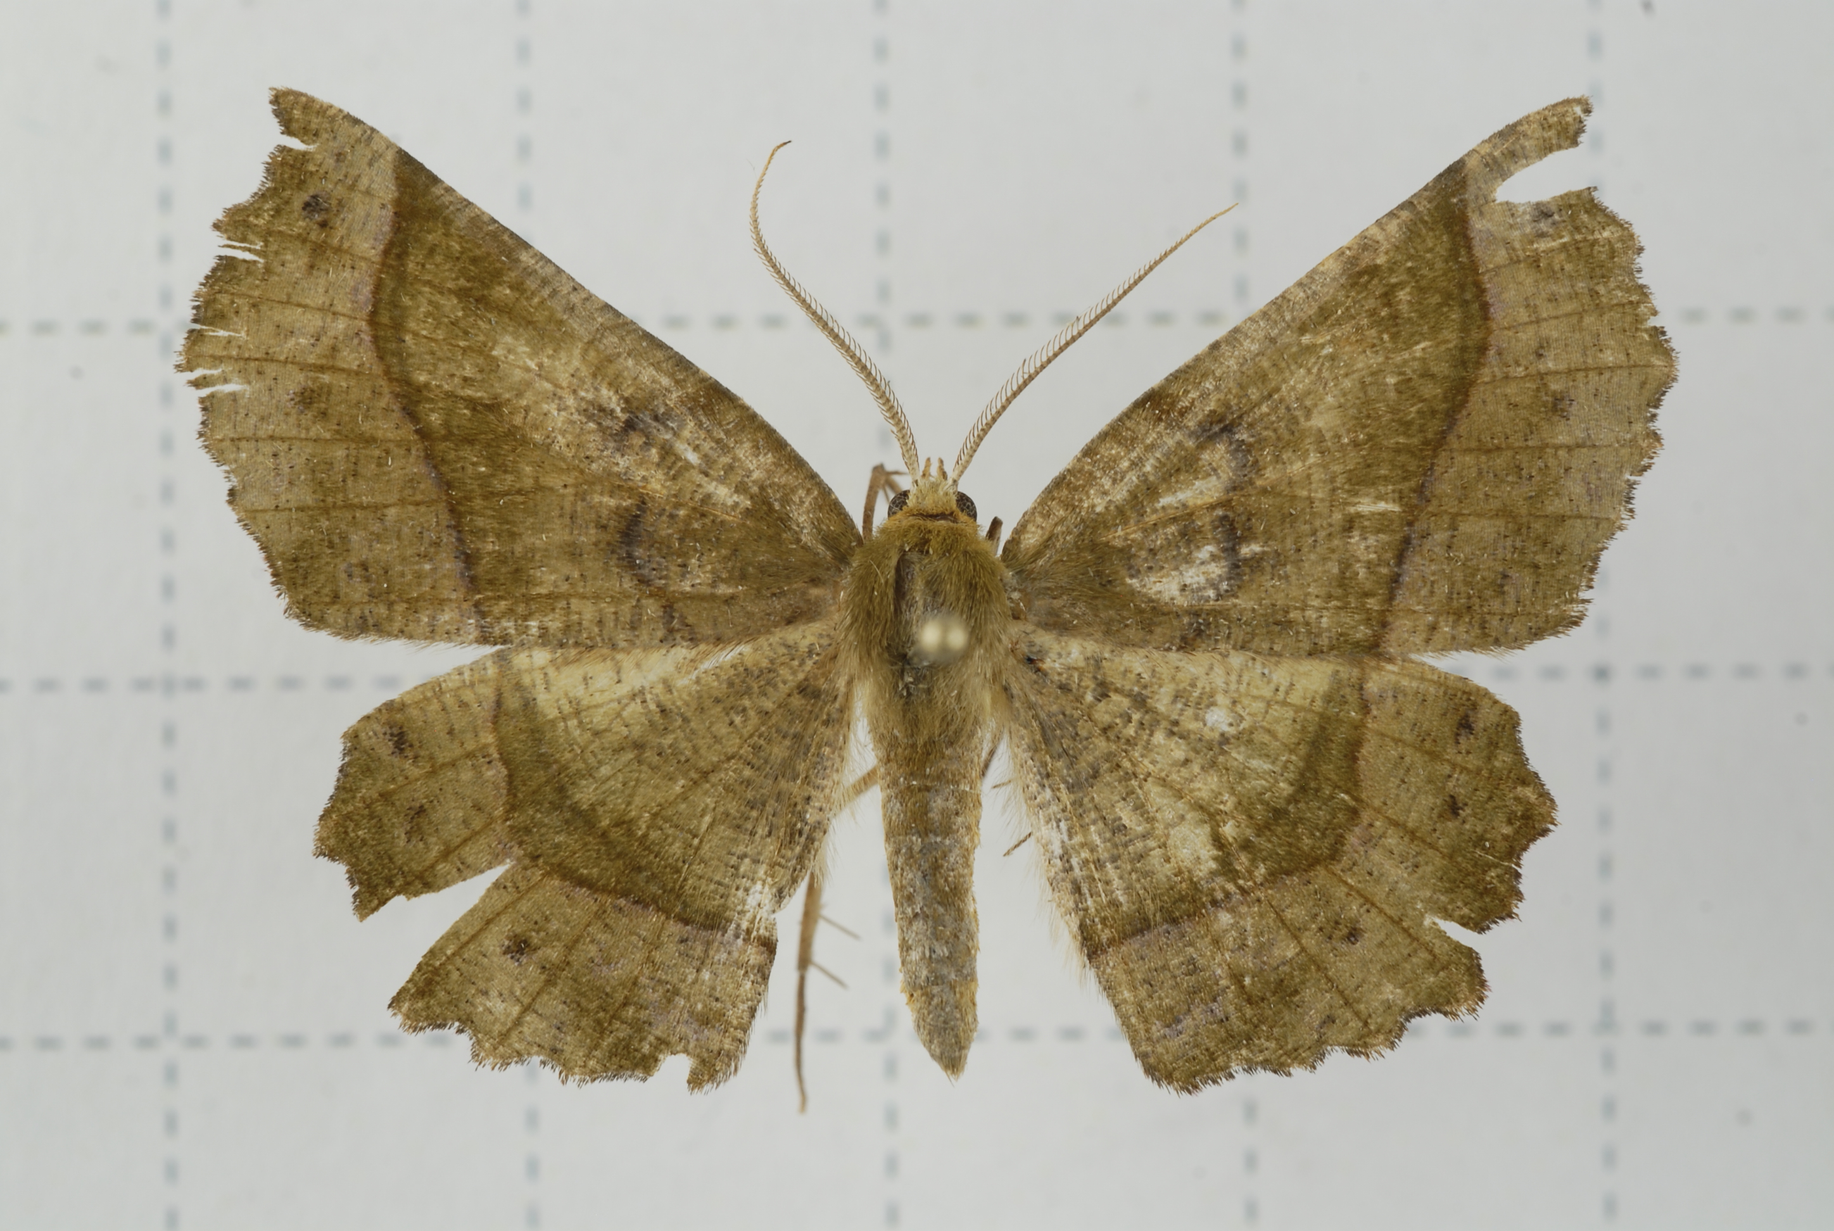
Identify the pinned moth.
Mimochroa olivaria
